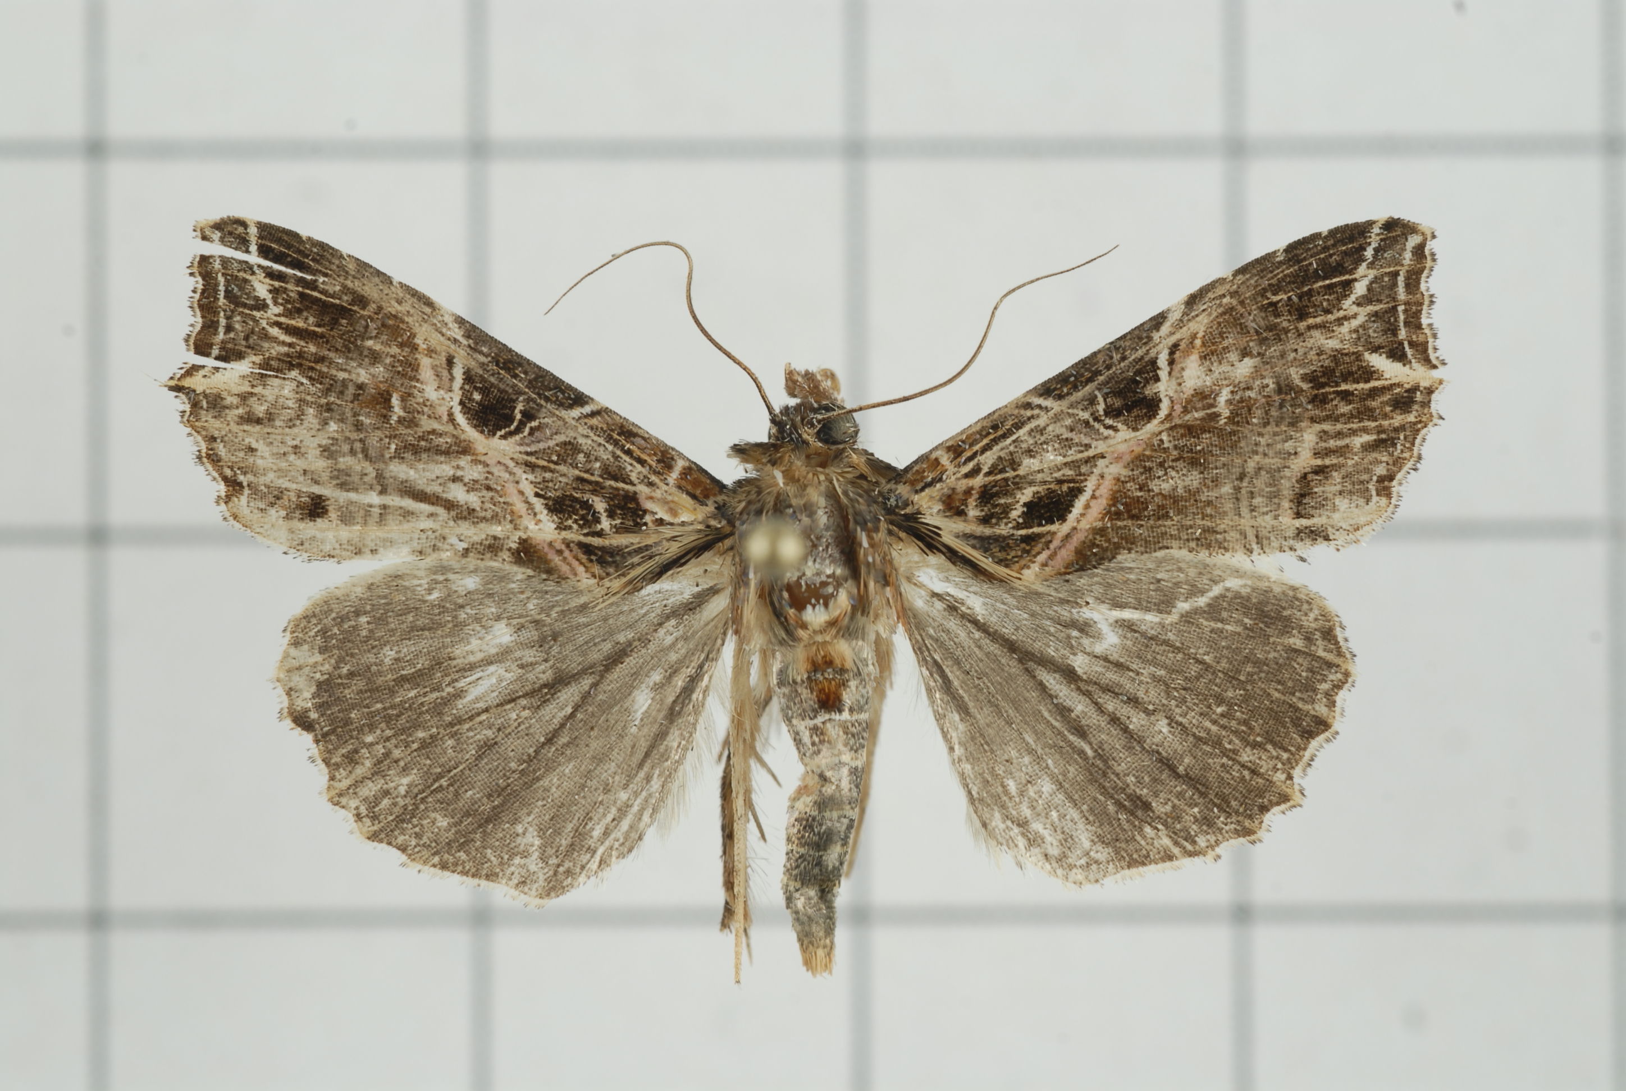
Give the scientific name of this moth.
Callopistria maillardi maillardi
